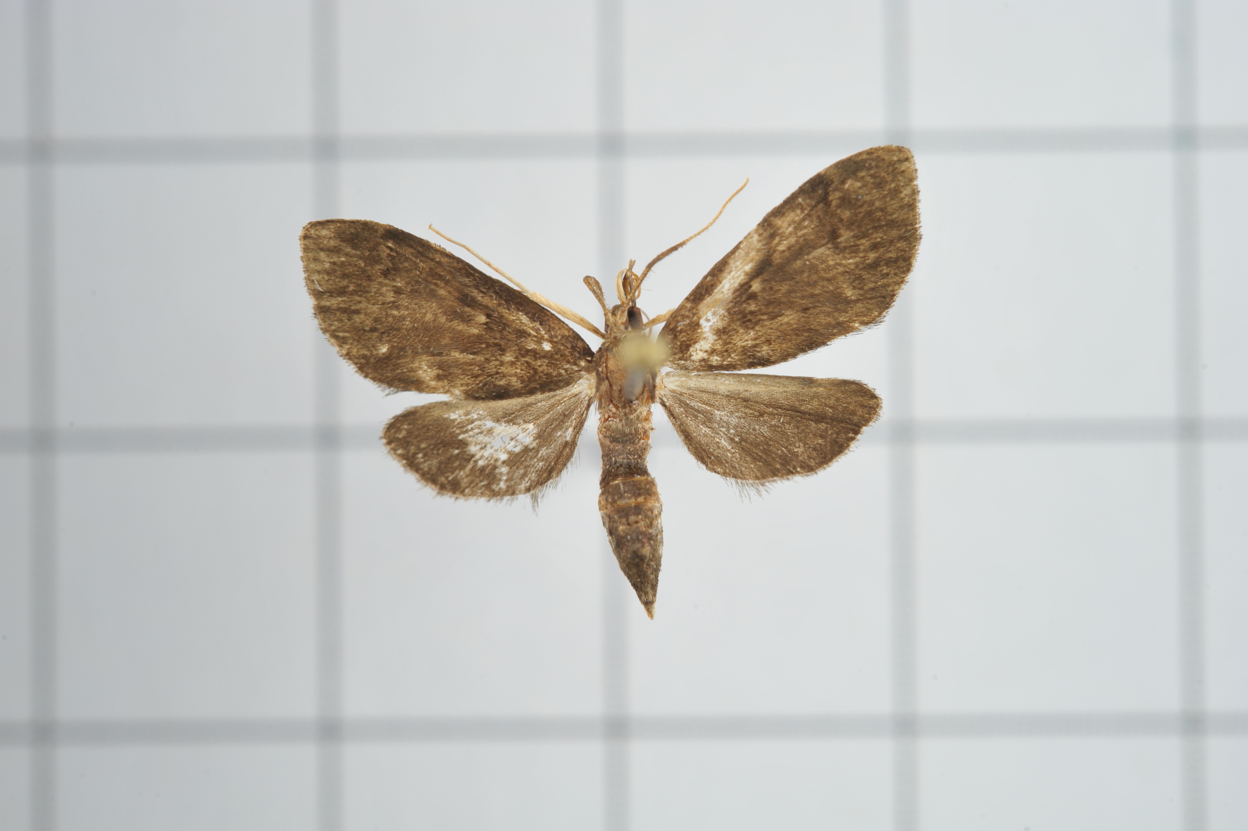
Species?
Camptomastix hisbonalis
